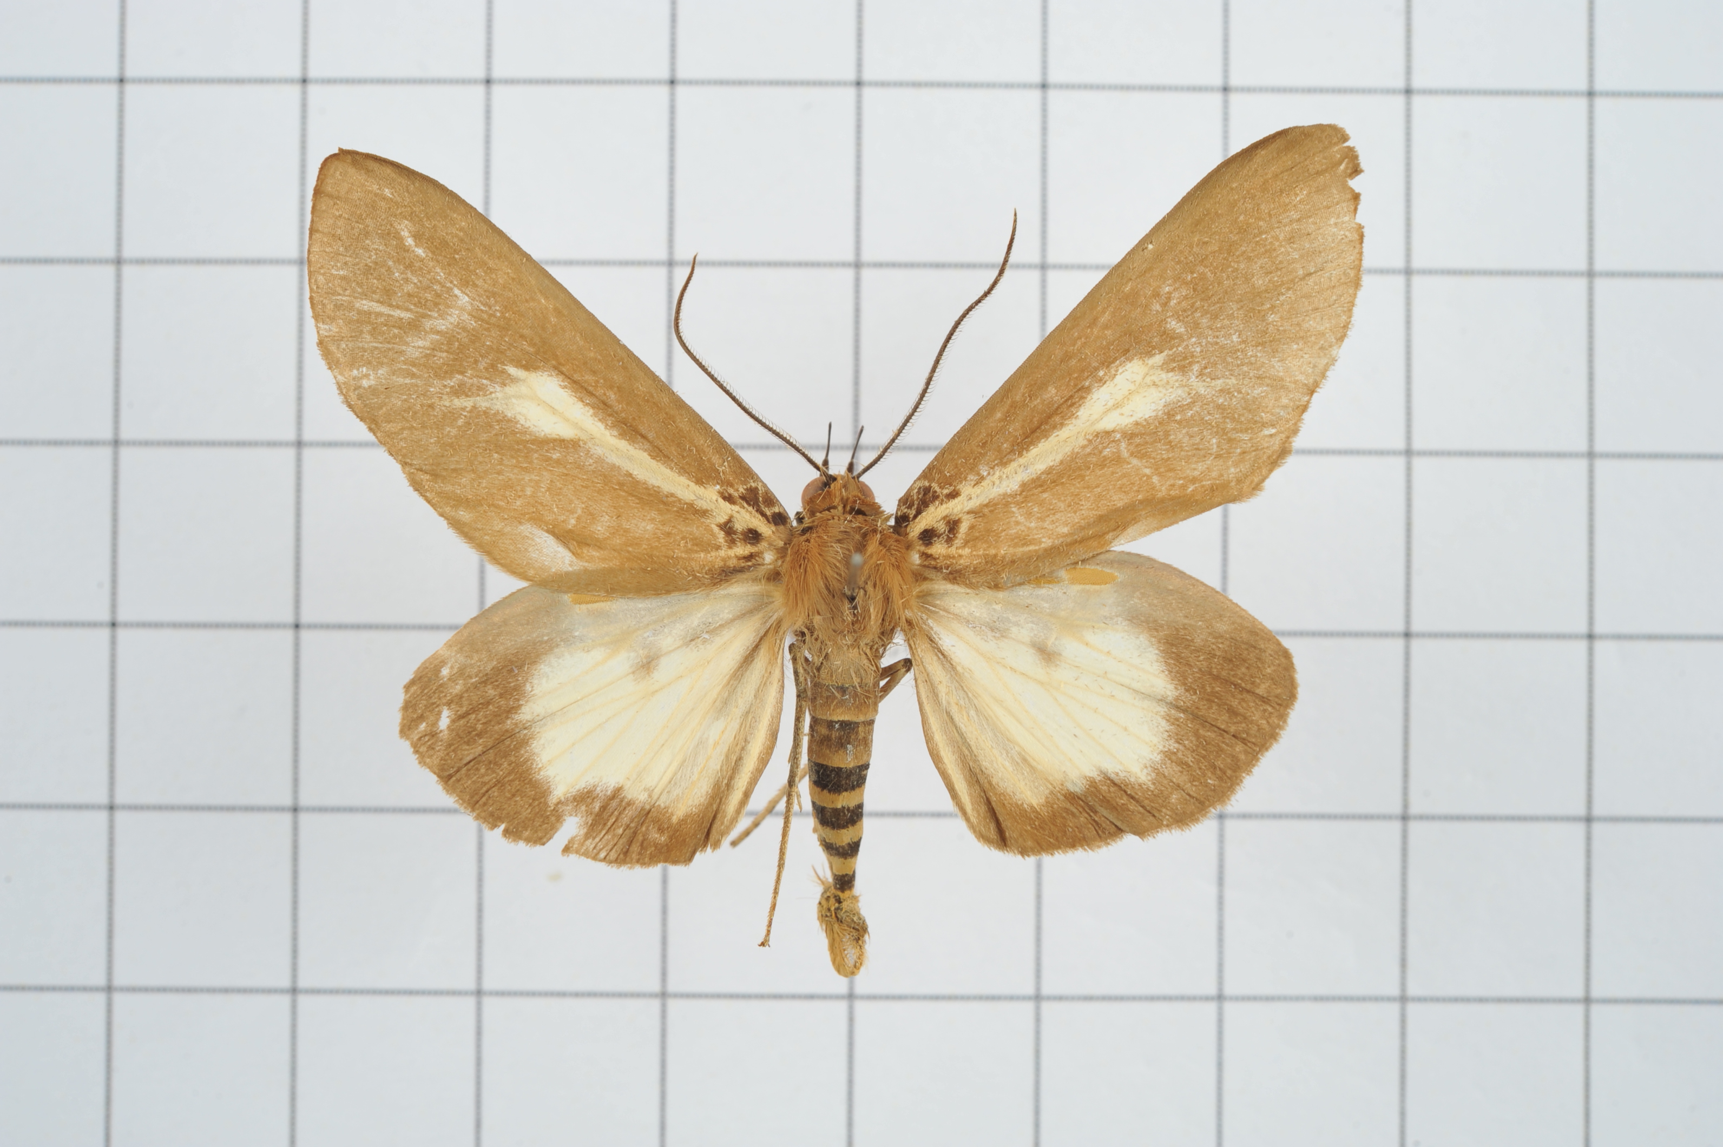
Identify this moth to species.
Asota heliconia zebrina
